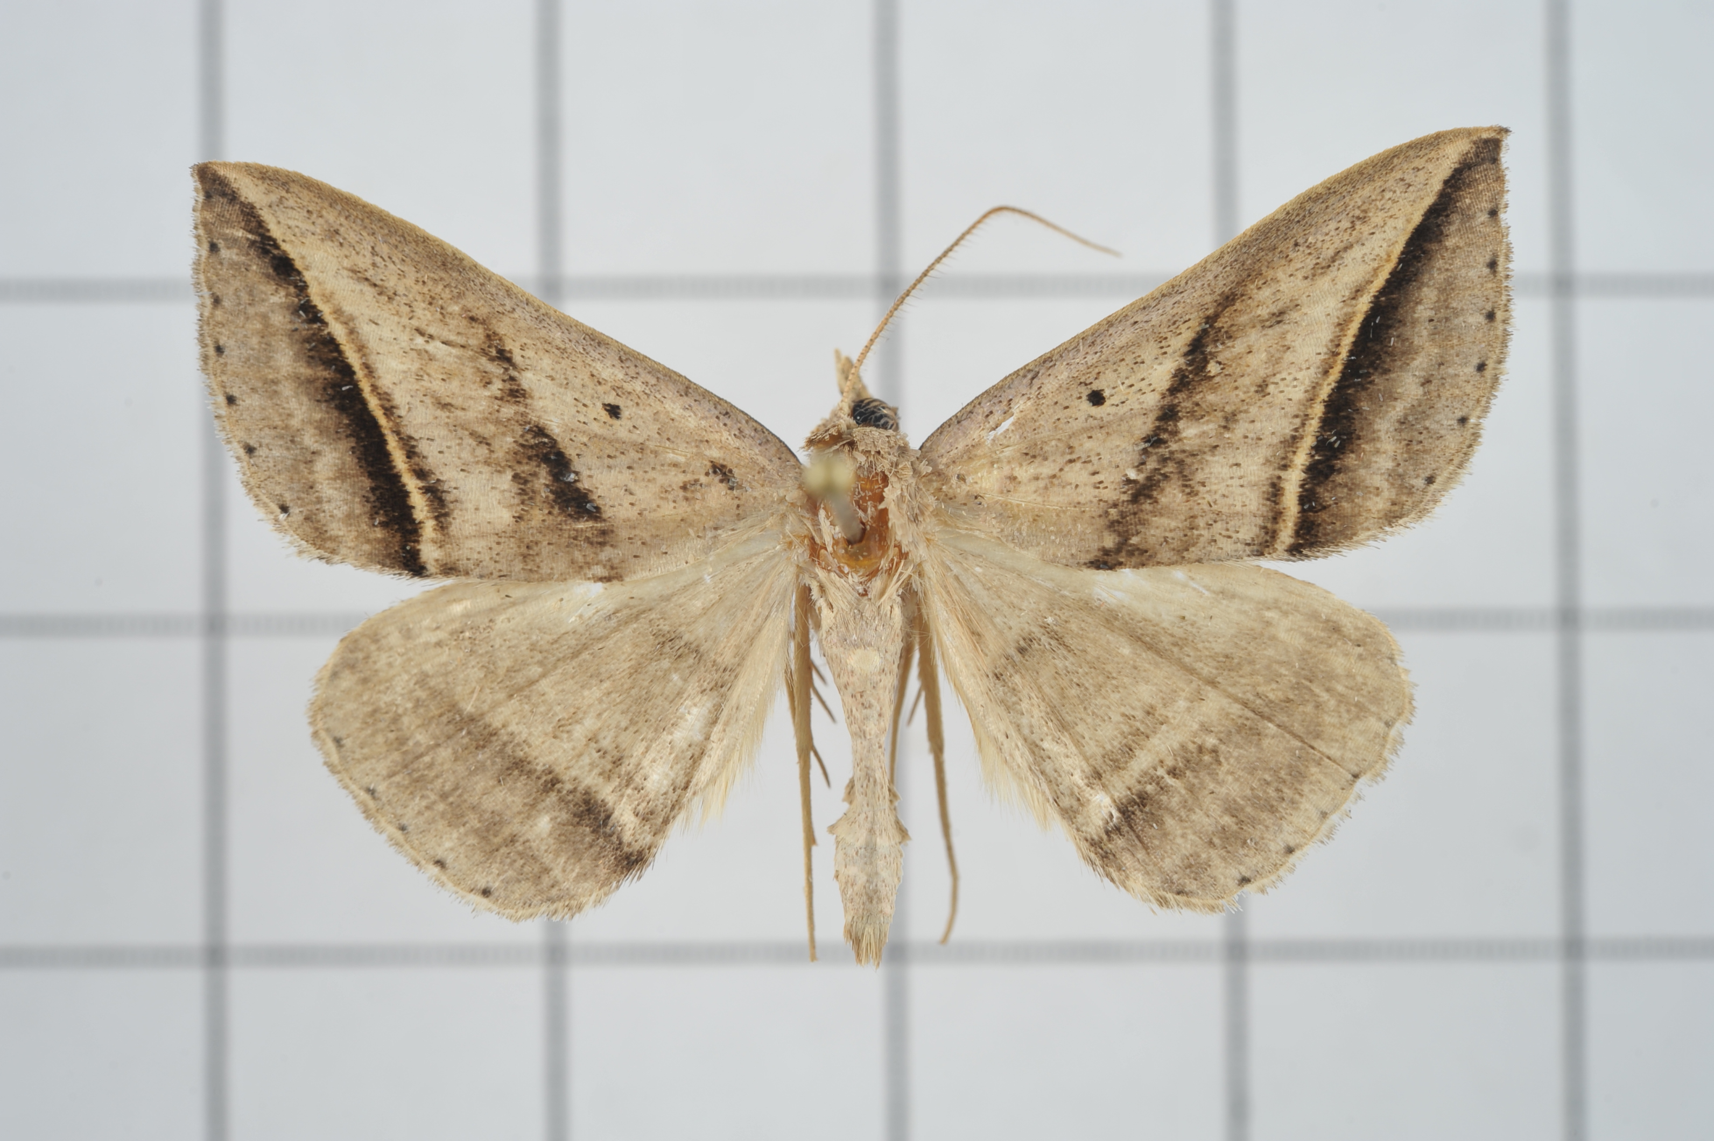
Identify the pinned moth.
Blasticorhinus bifasciata
